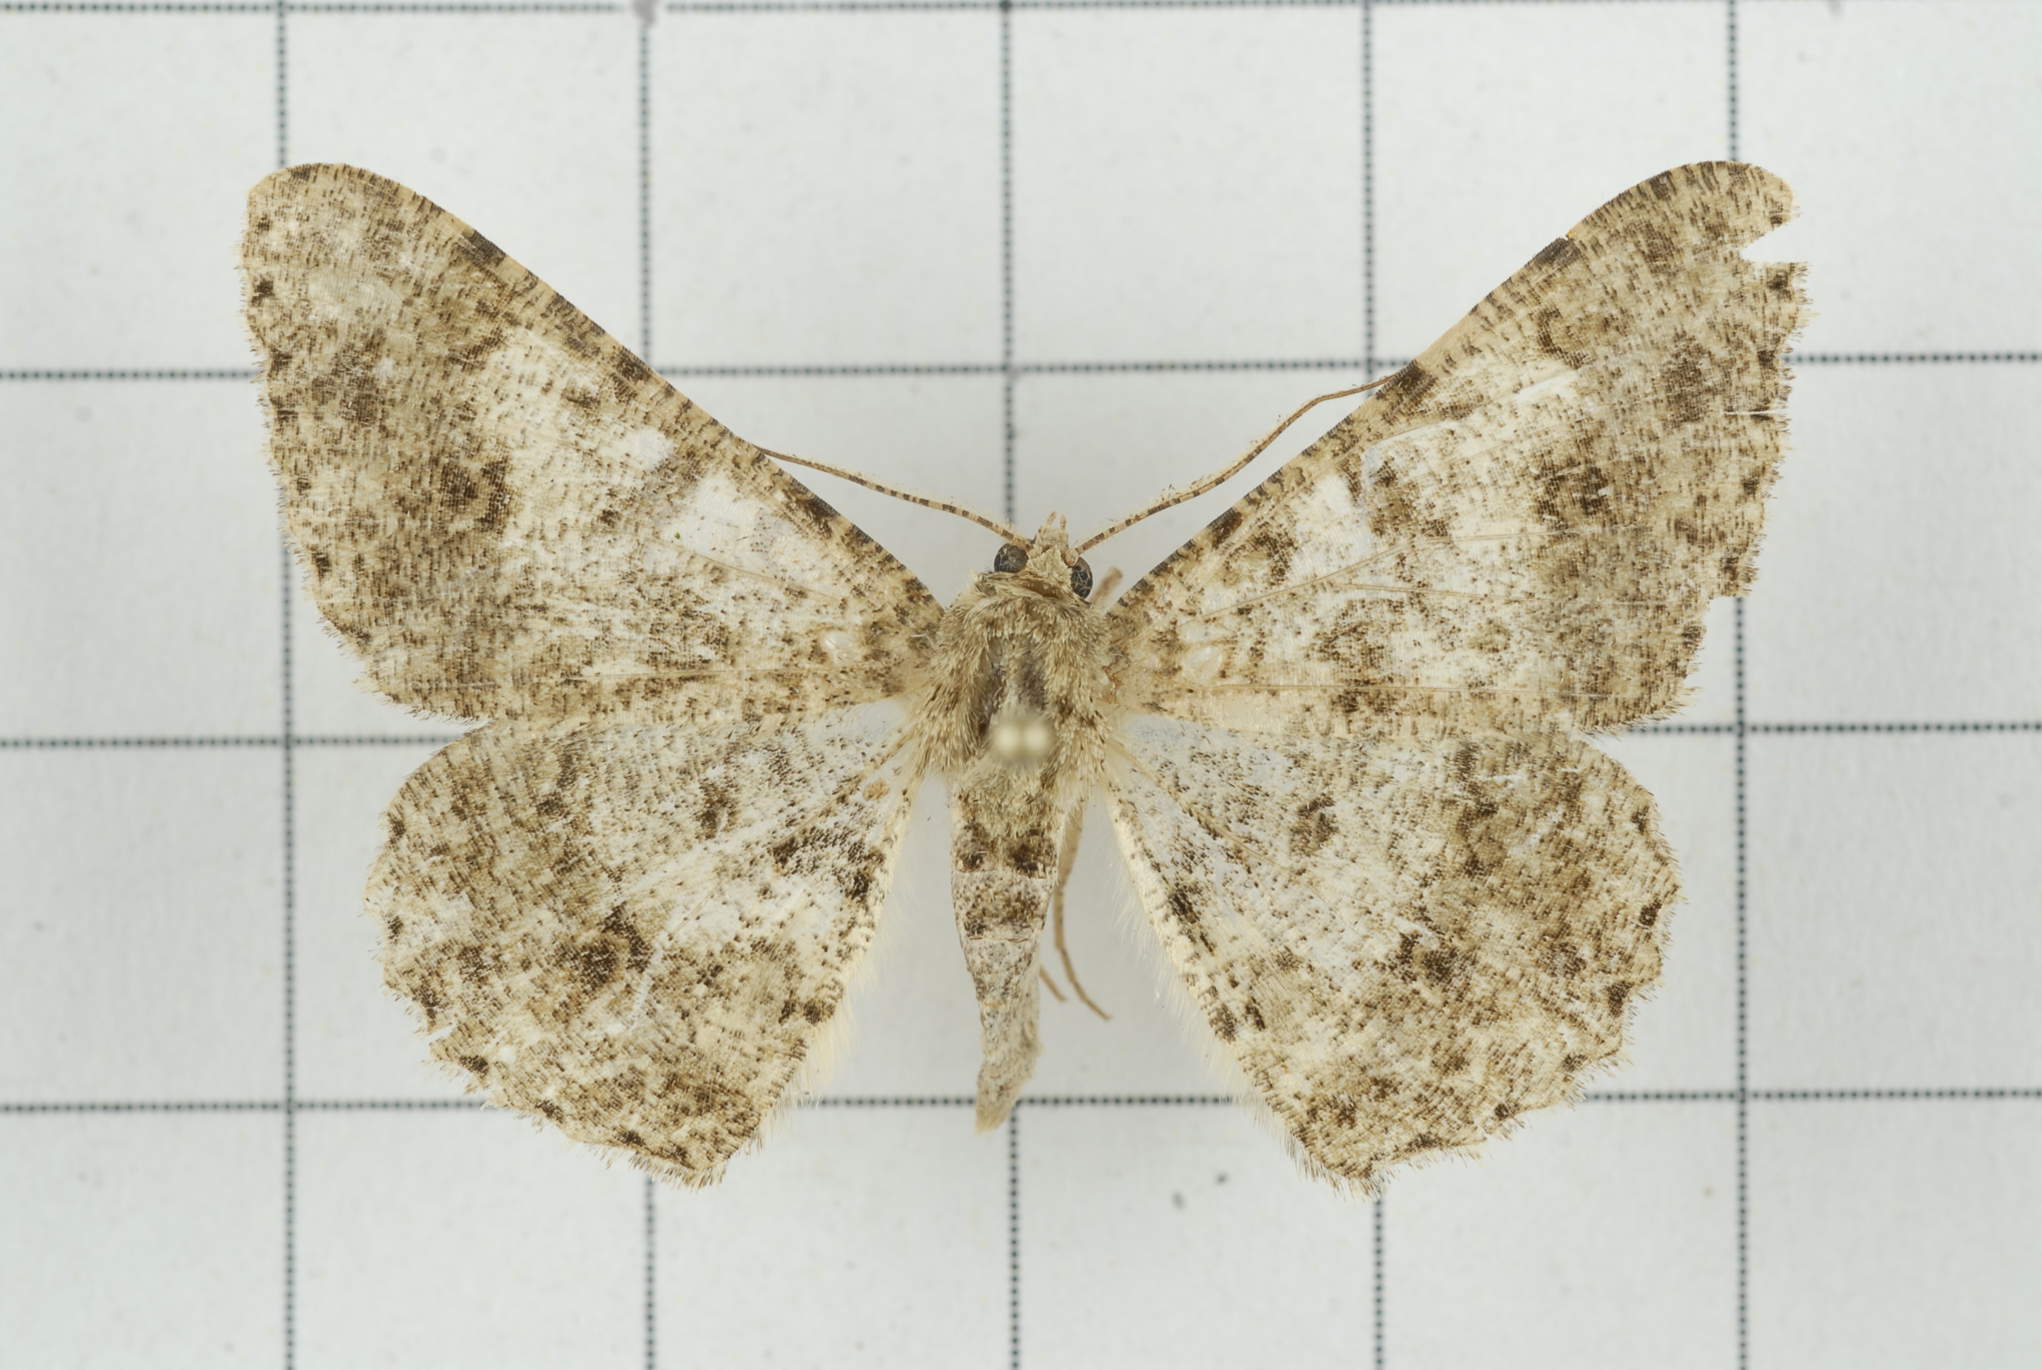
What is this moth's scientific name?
Racotis boarmiaria
